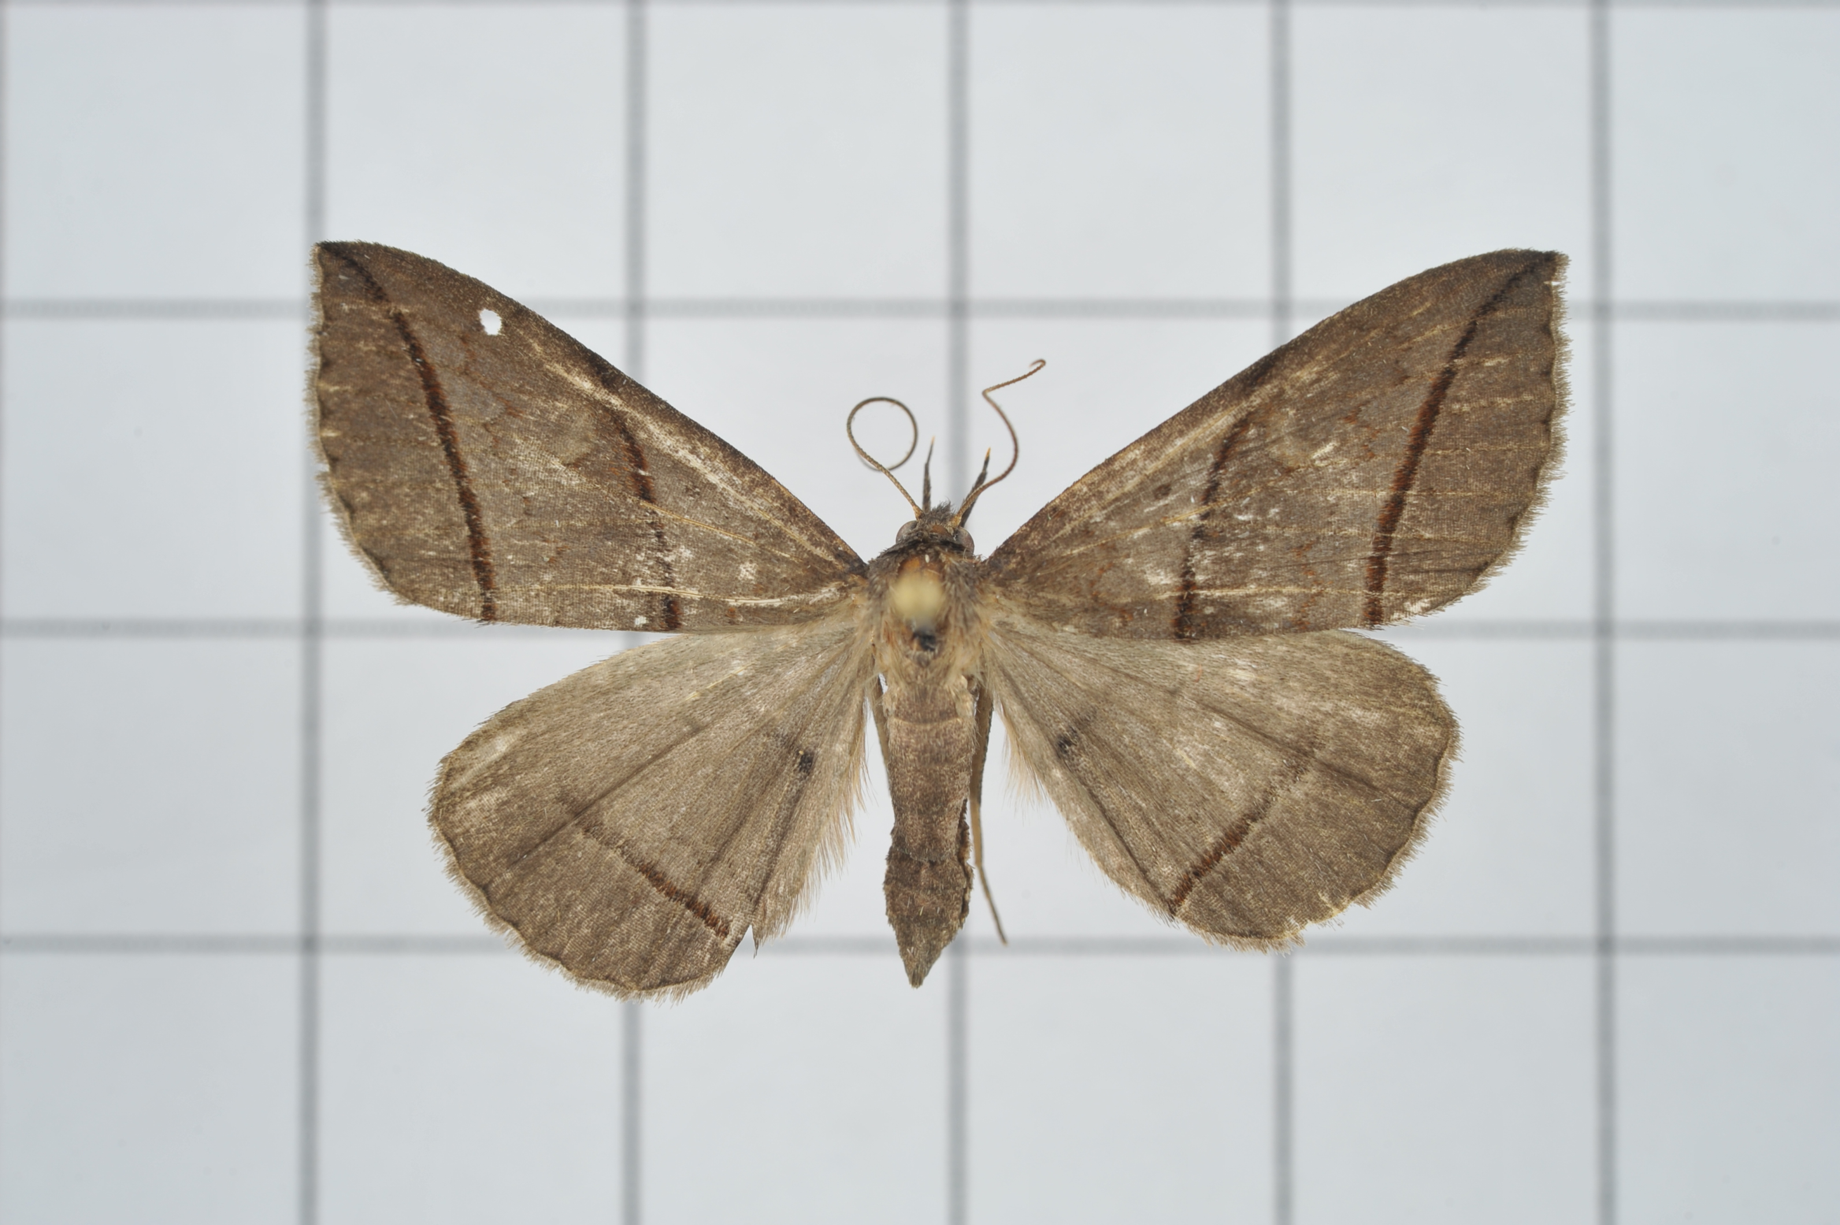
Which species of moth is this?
Paracolax curvilineata
